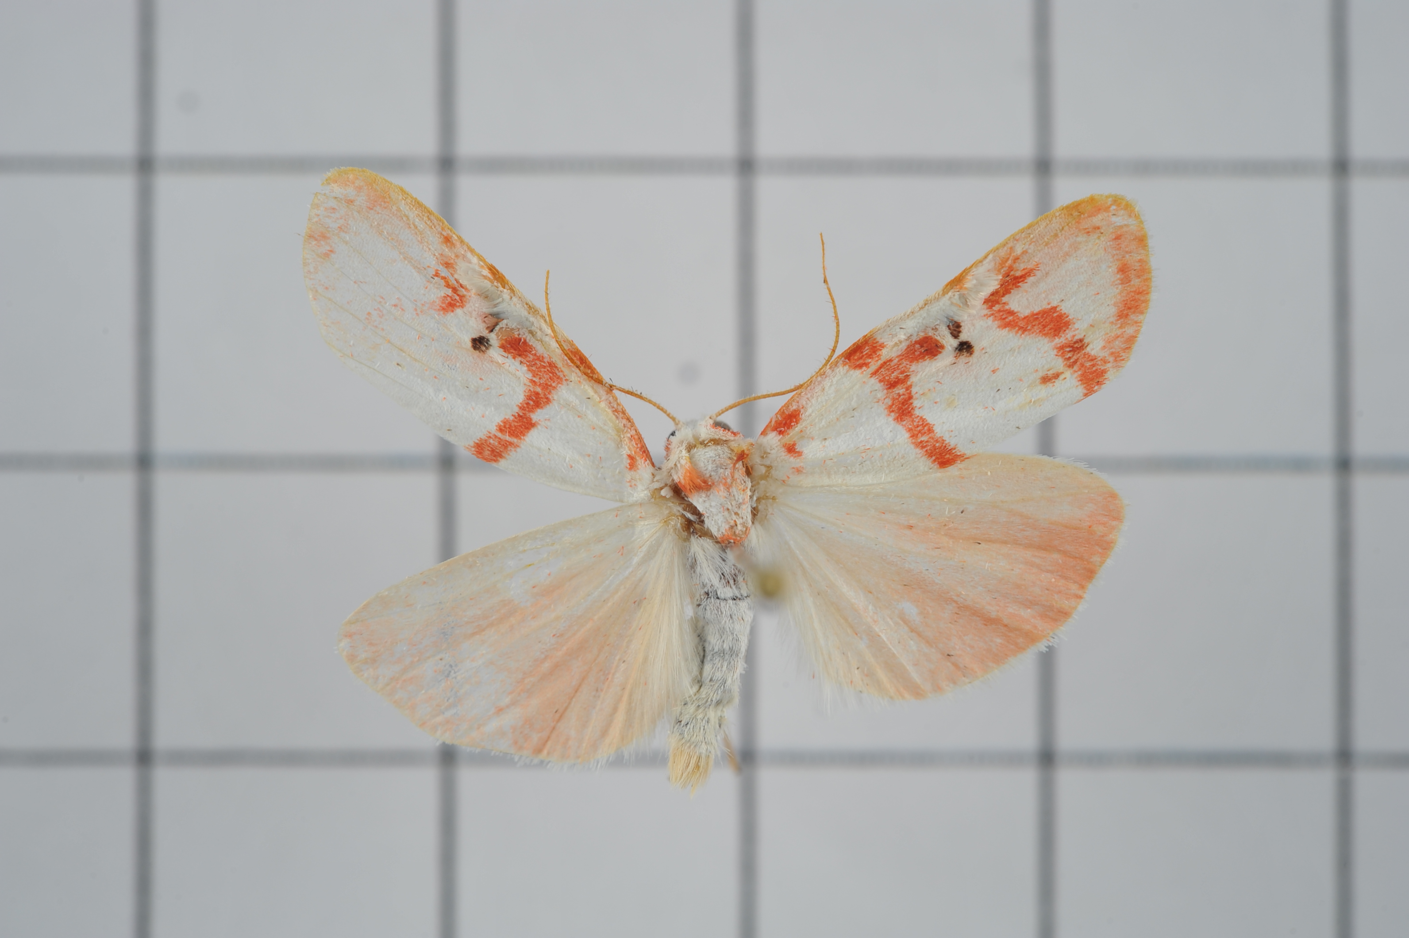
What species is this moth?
Cyana hamata hamata
